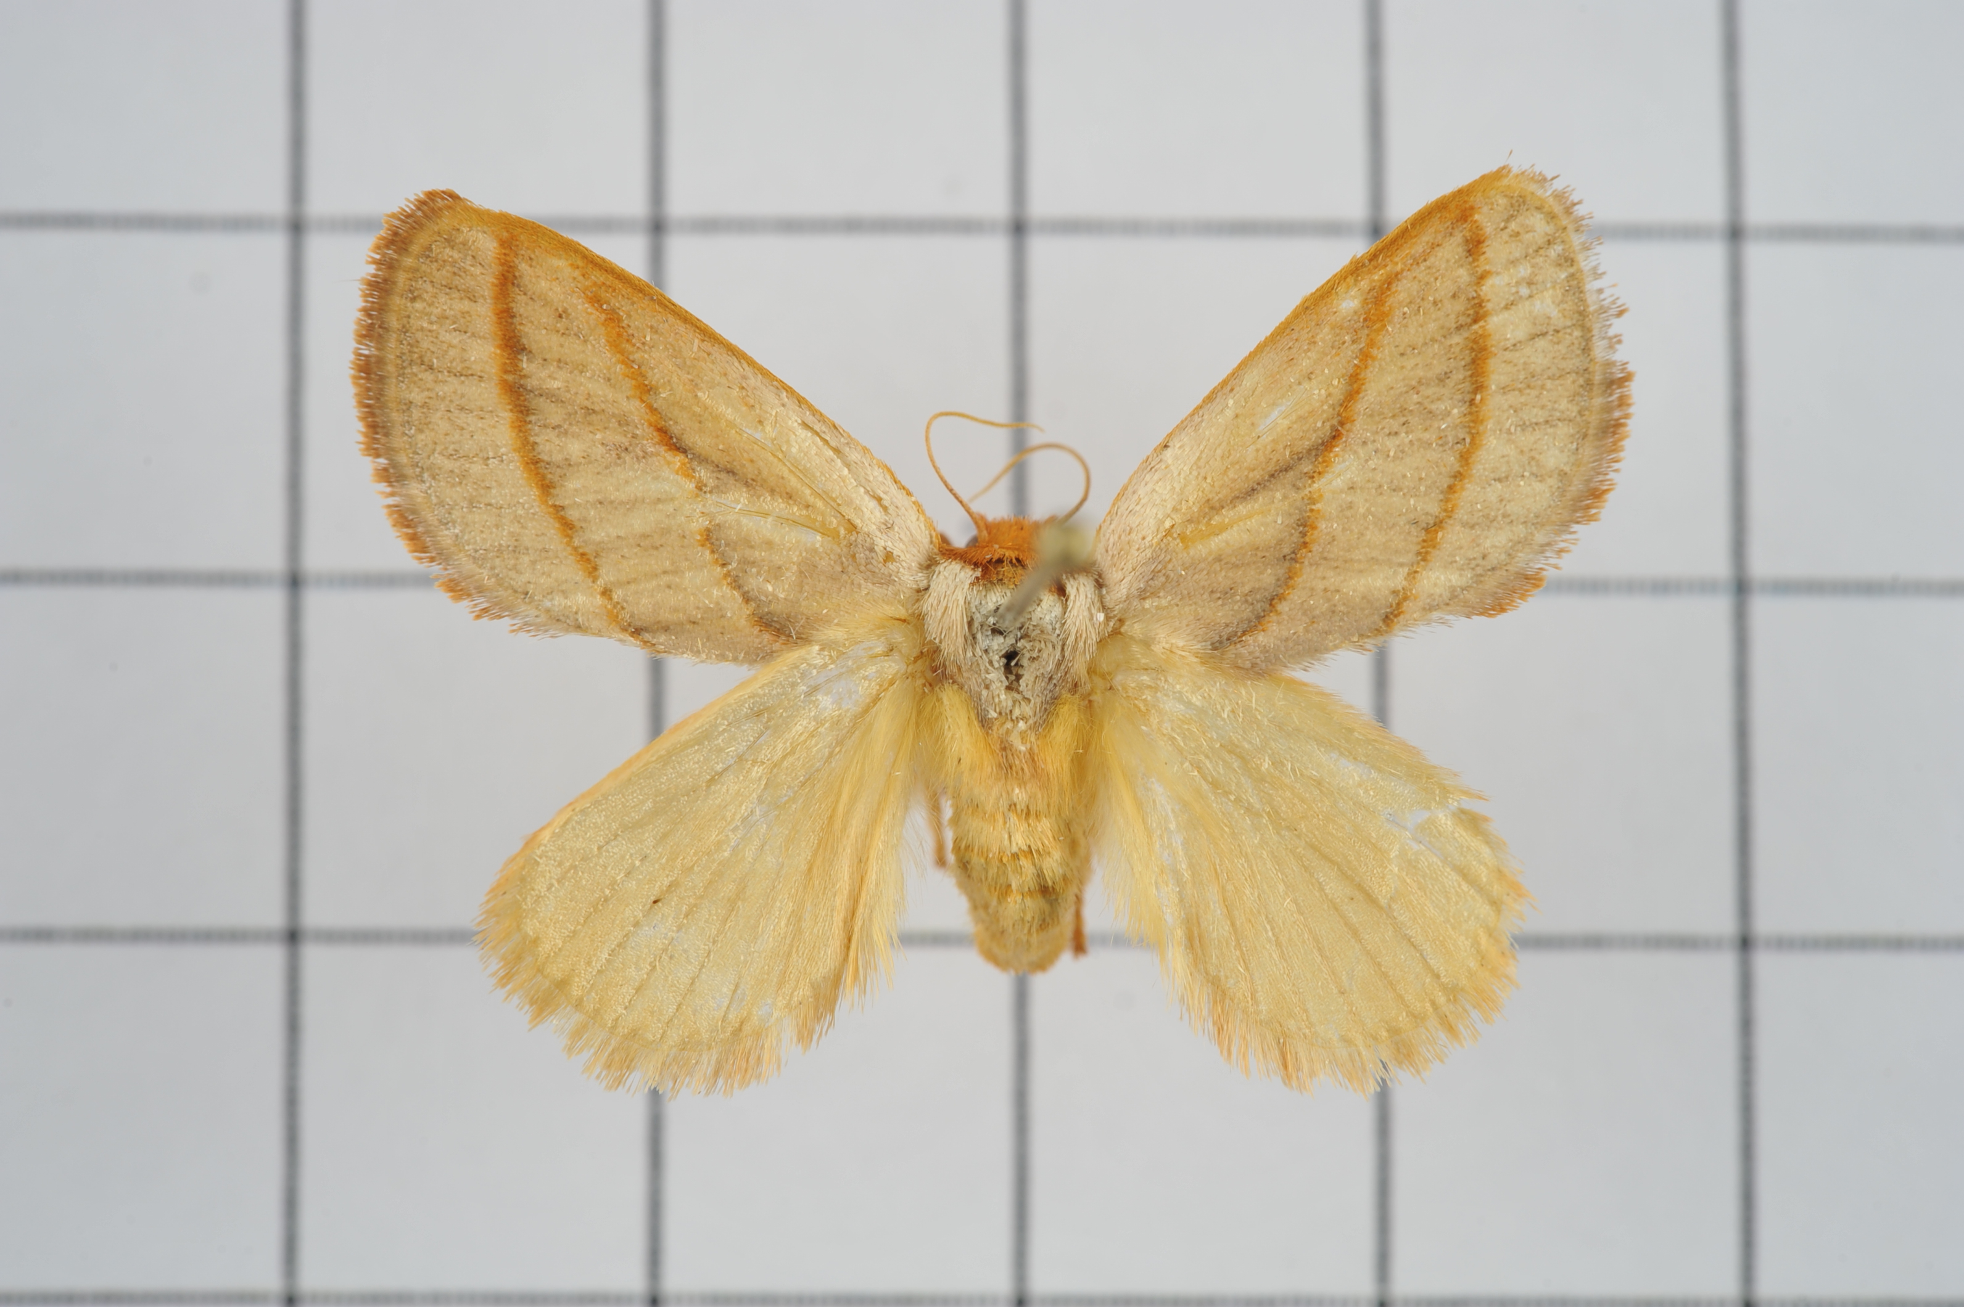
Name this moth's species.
Cania heppneri
